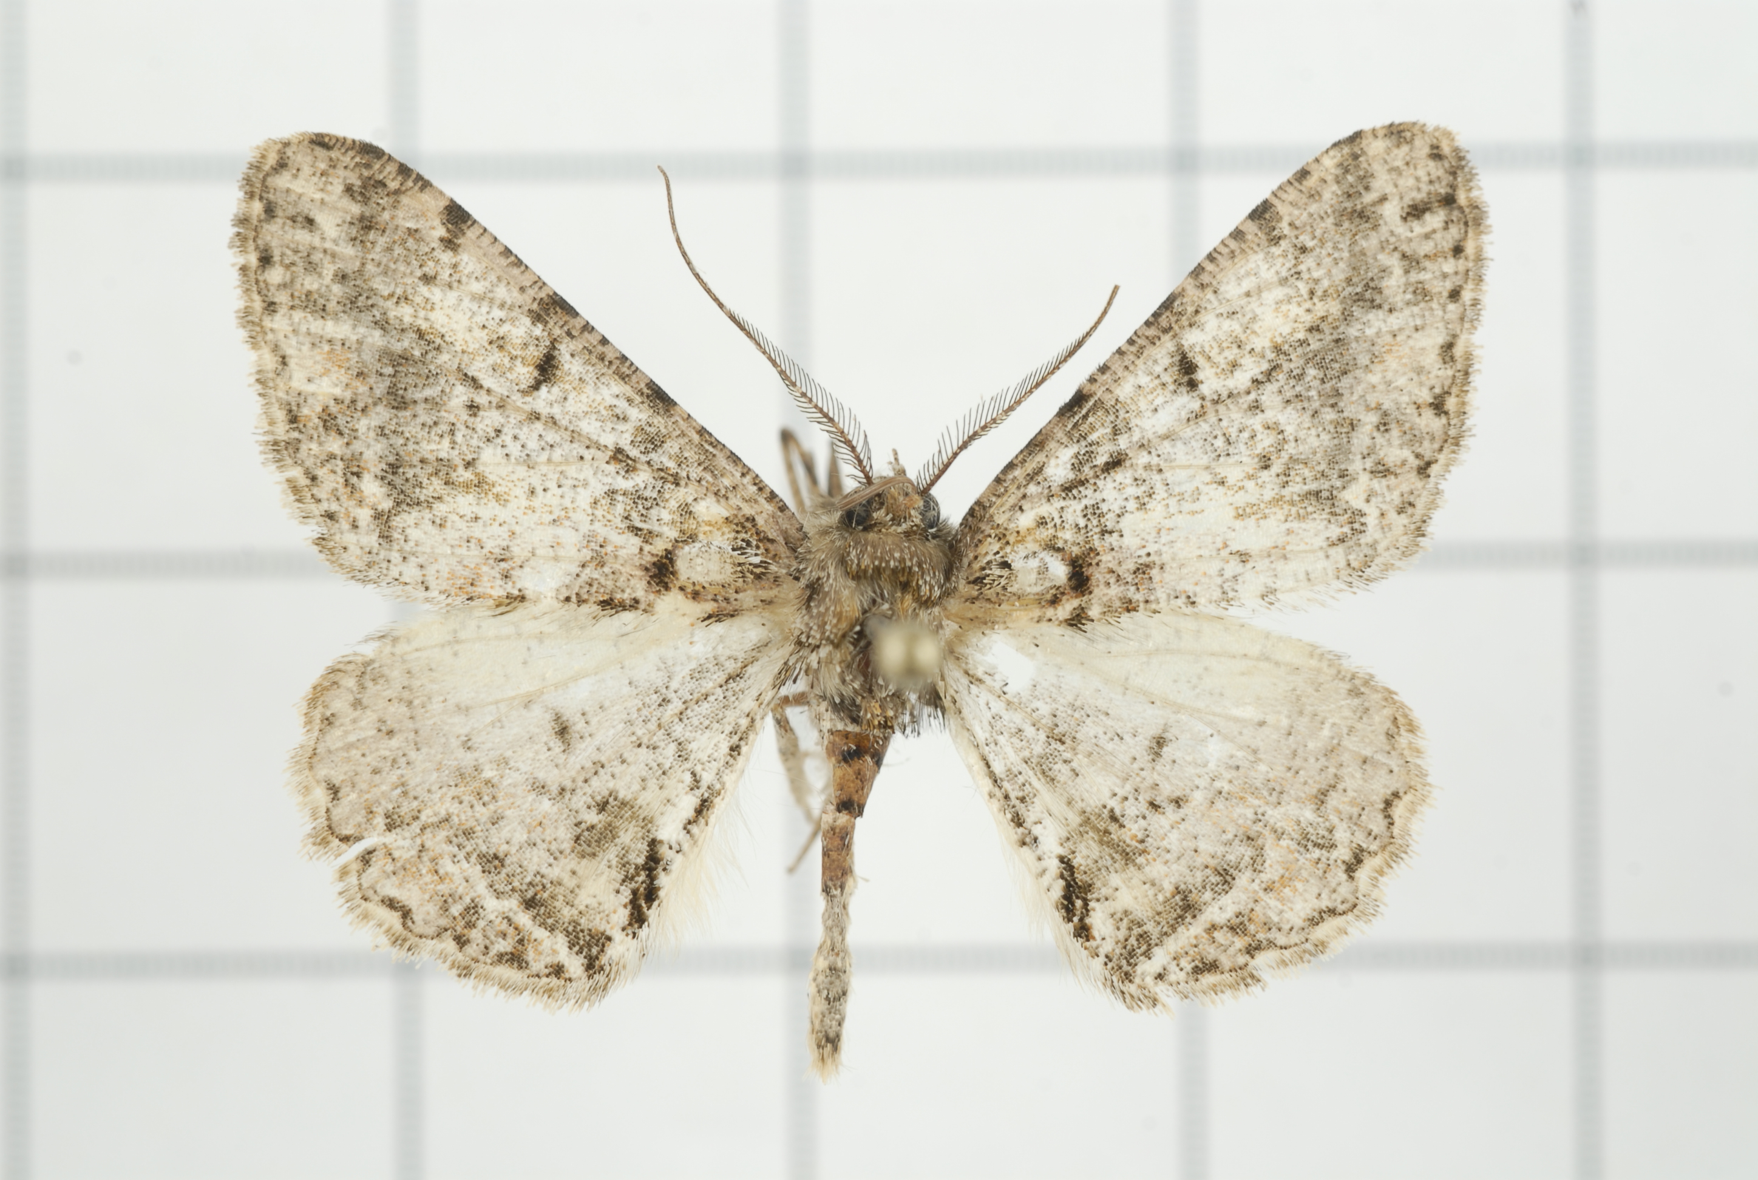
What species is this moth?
Alcis taiwanovariegata
